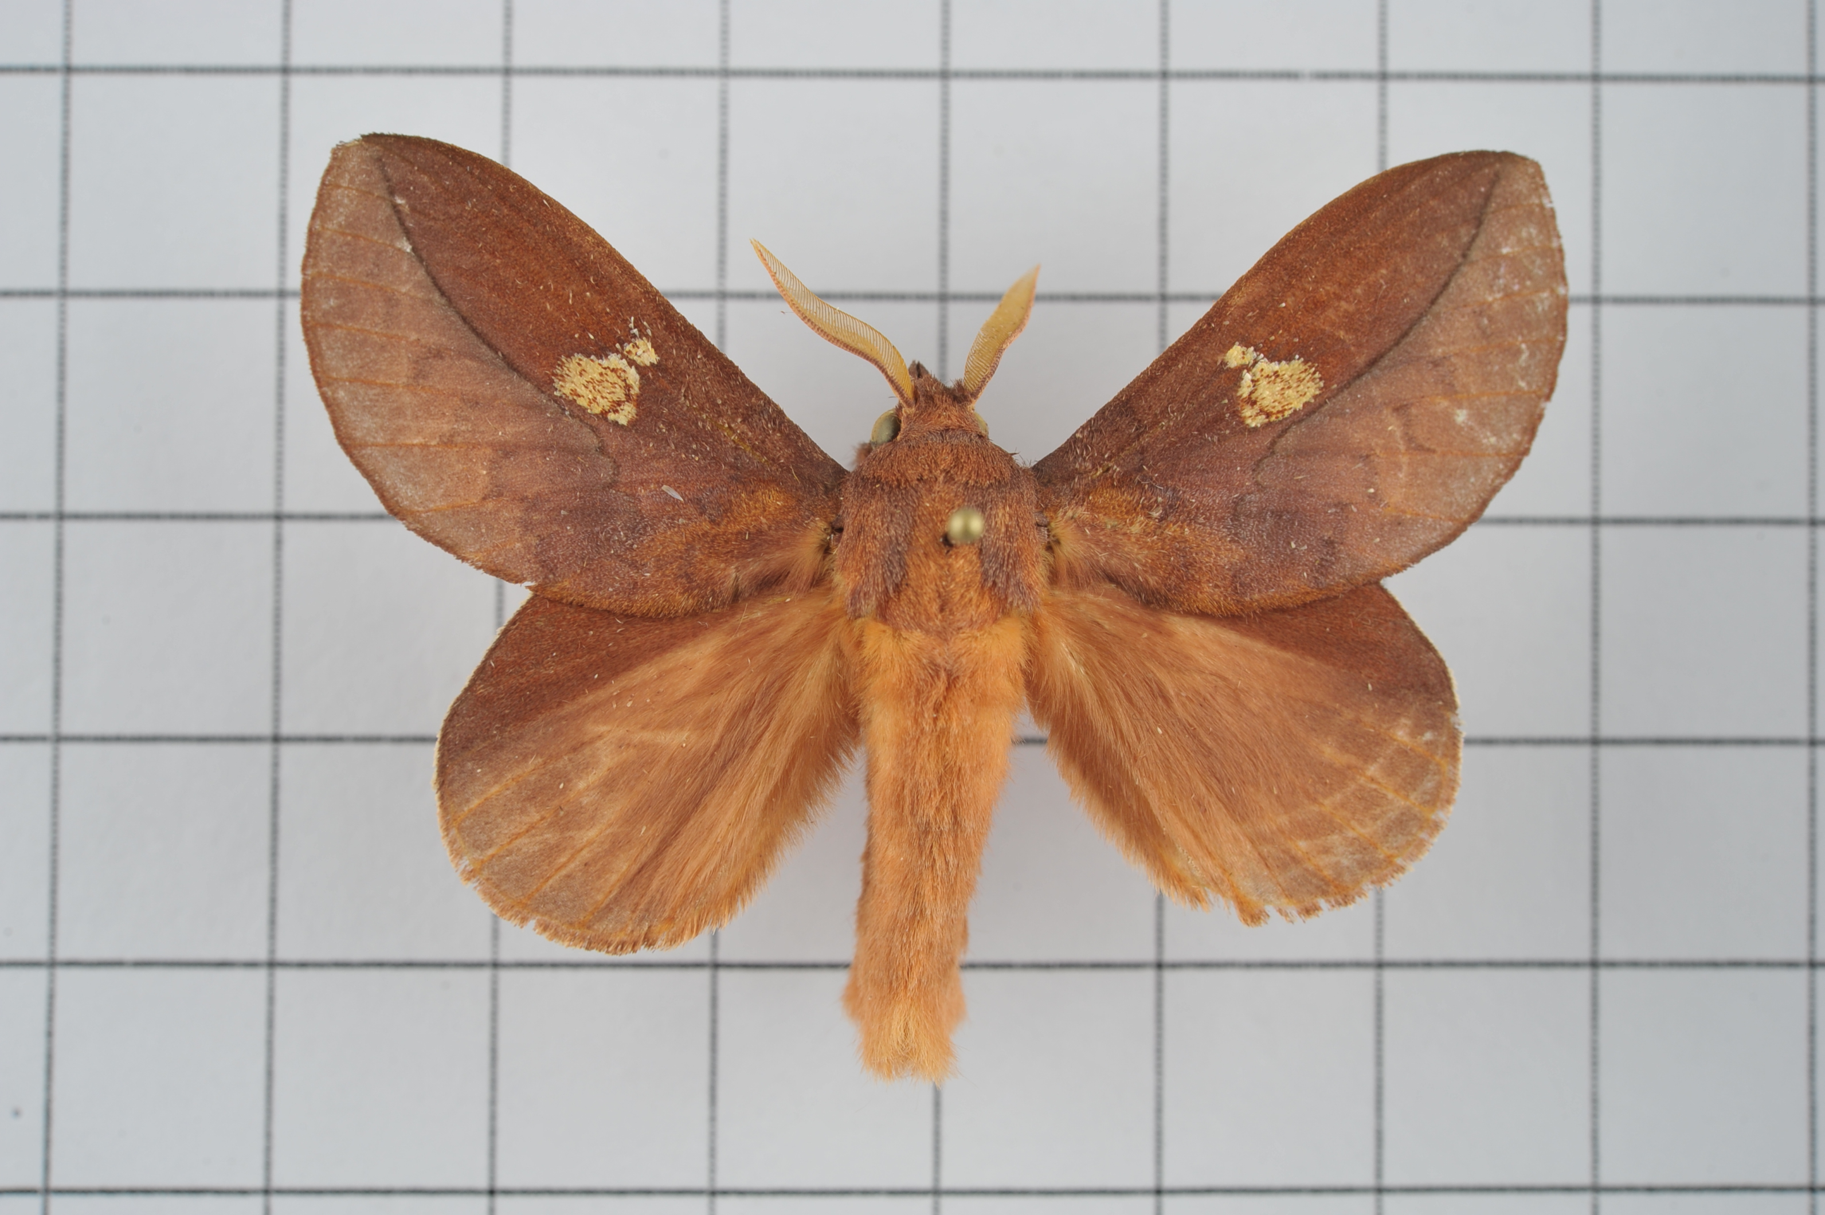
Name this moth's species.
Euthrix laeta arina
